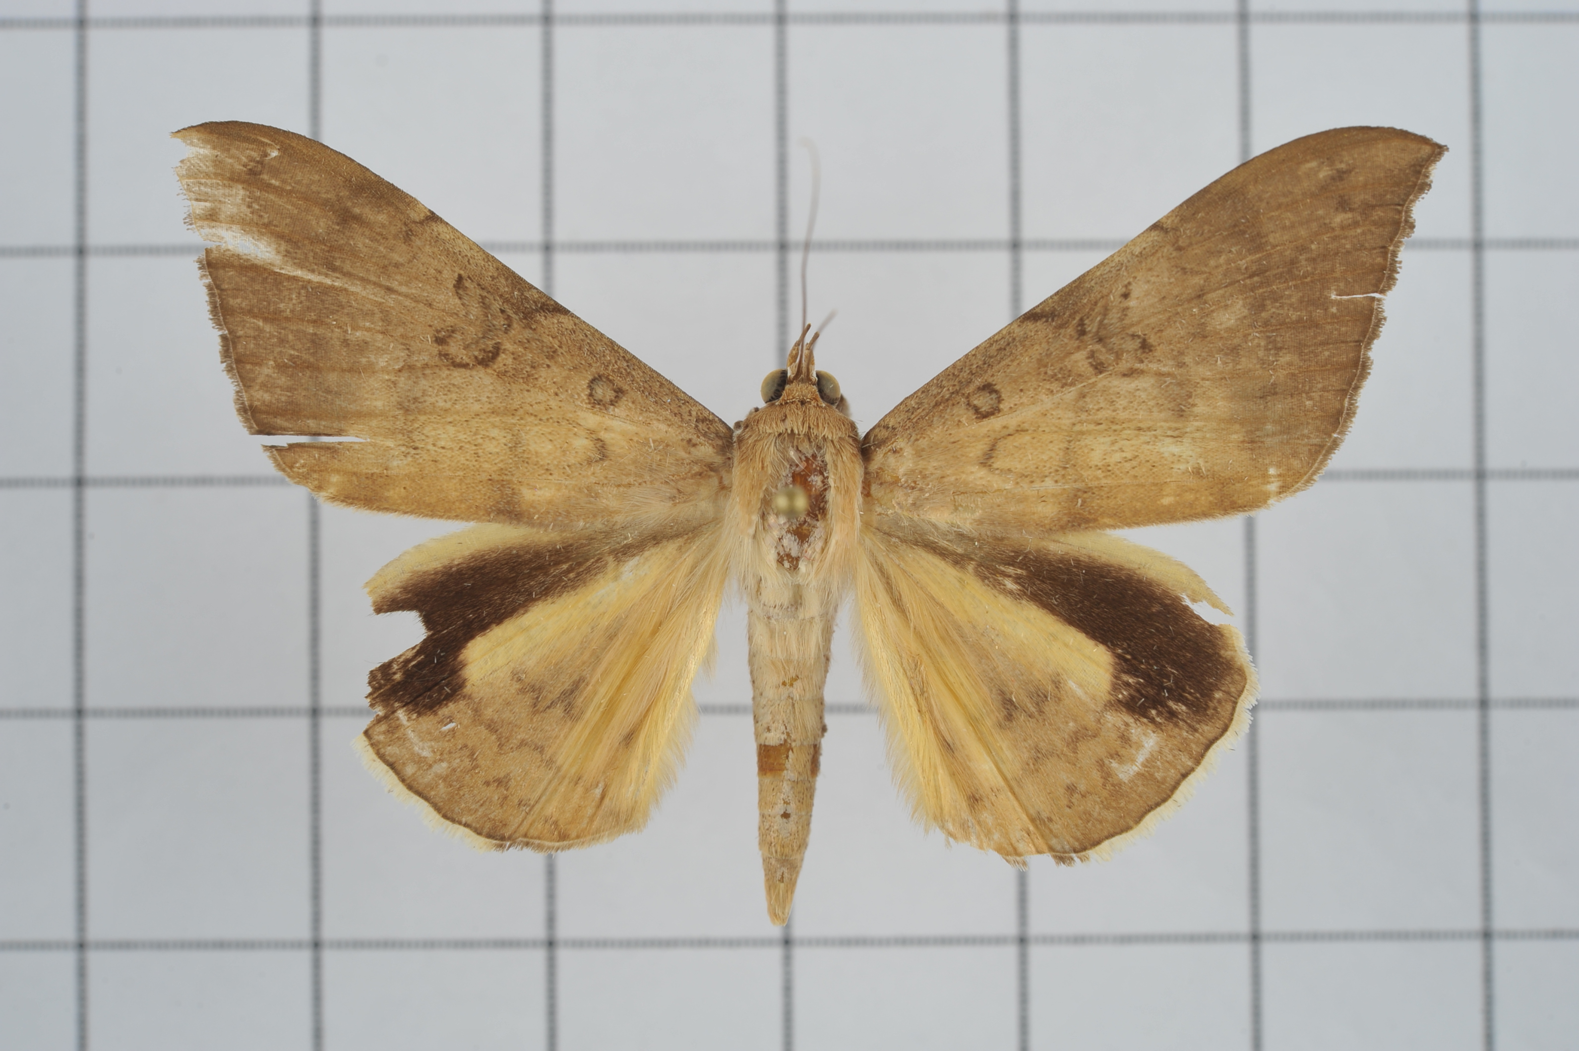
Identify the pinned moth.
Oxyodes scrobiculata
